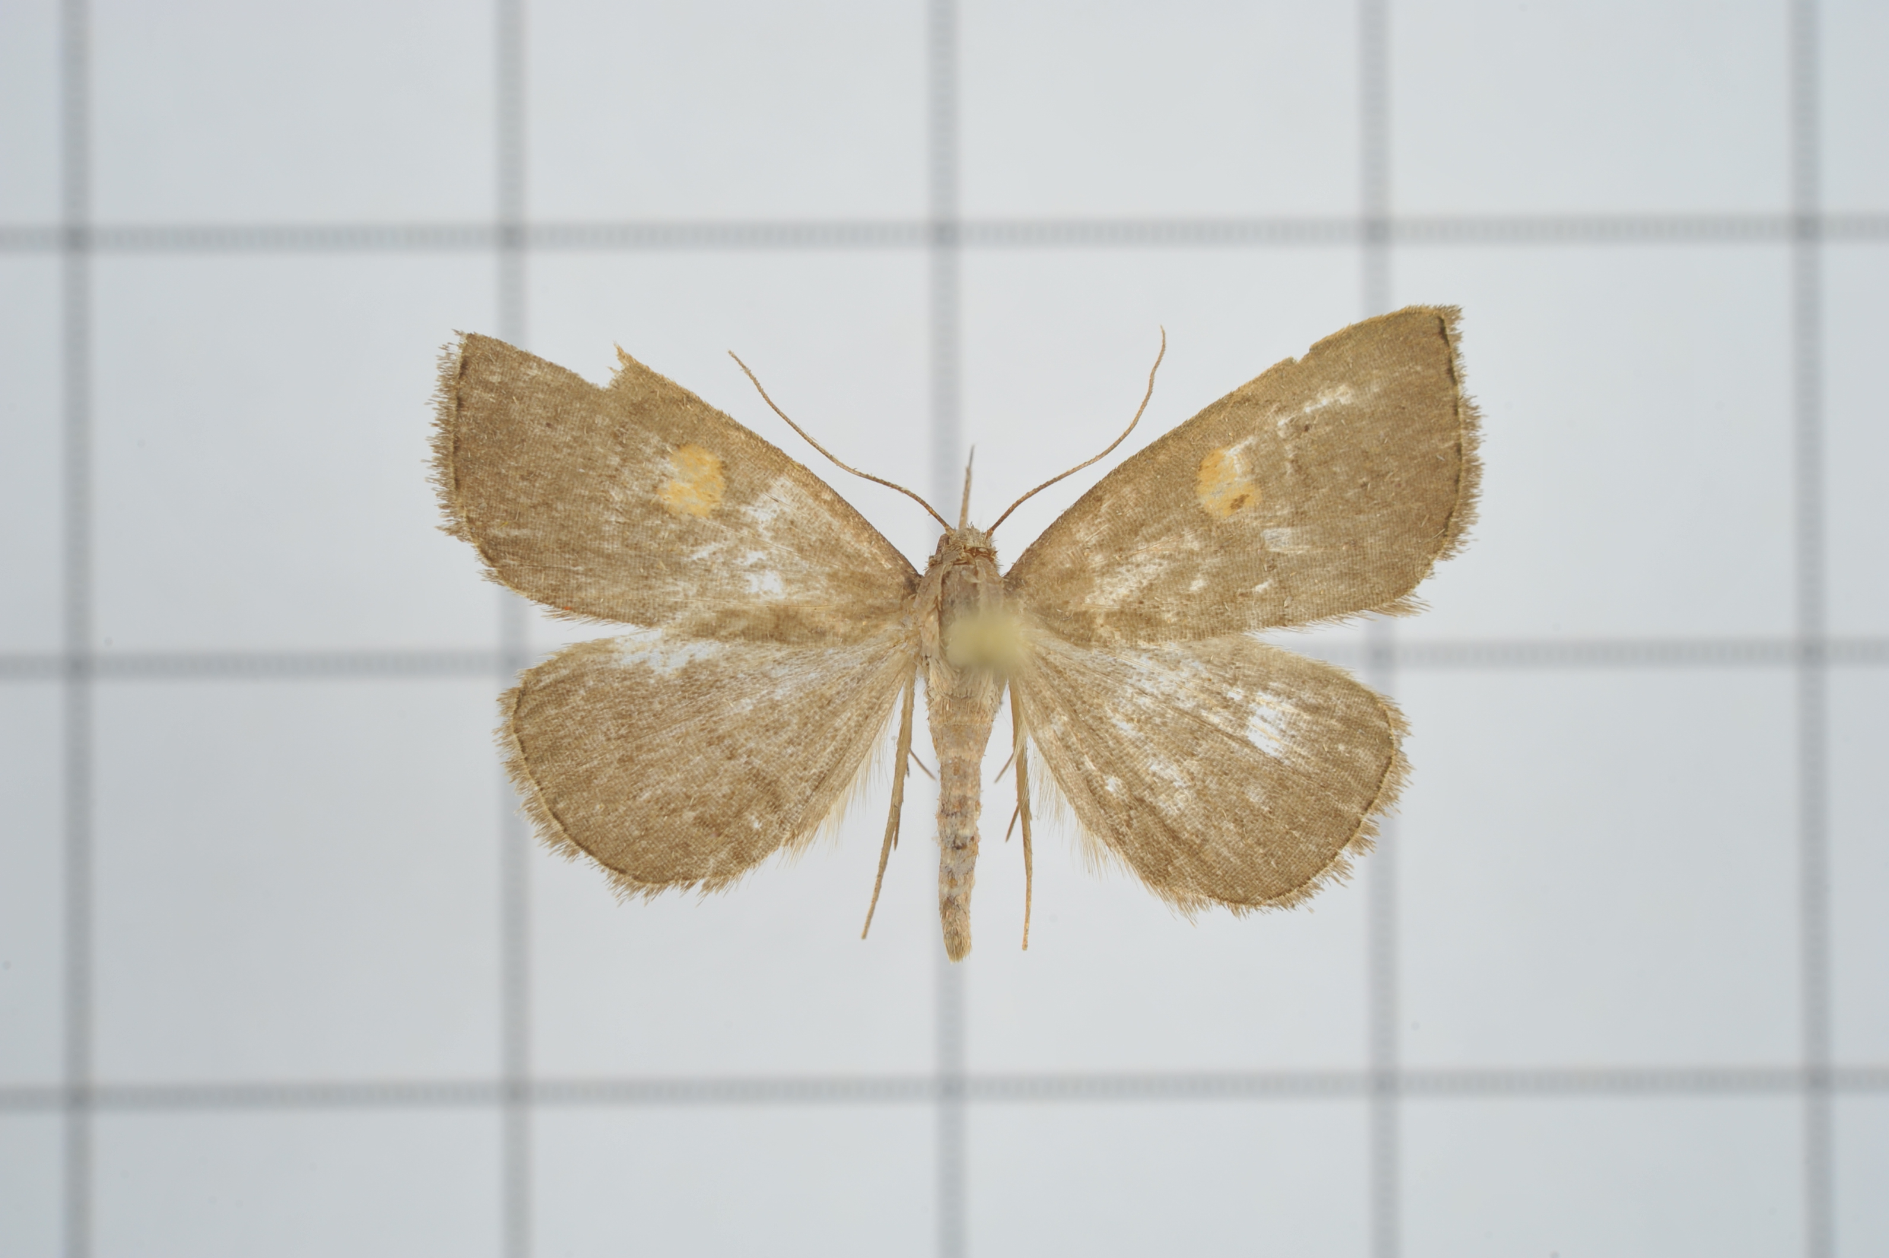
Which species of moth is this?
Paracolax sugii
